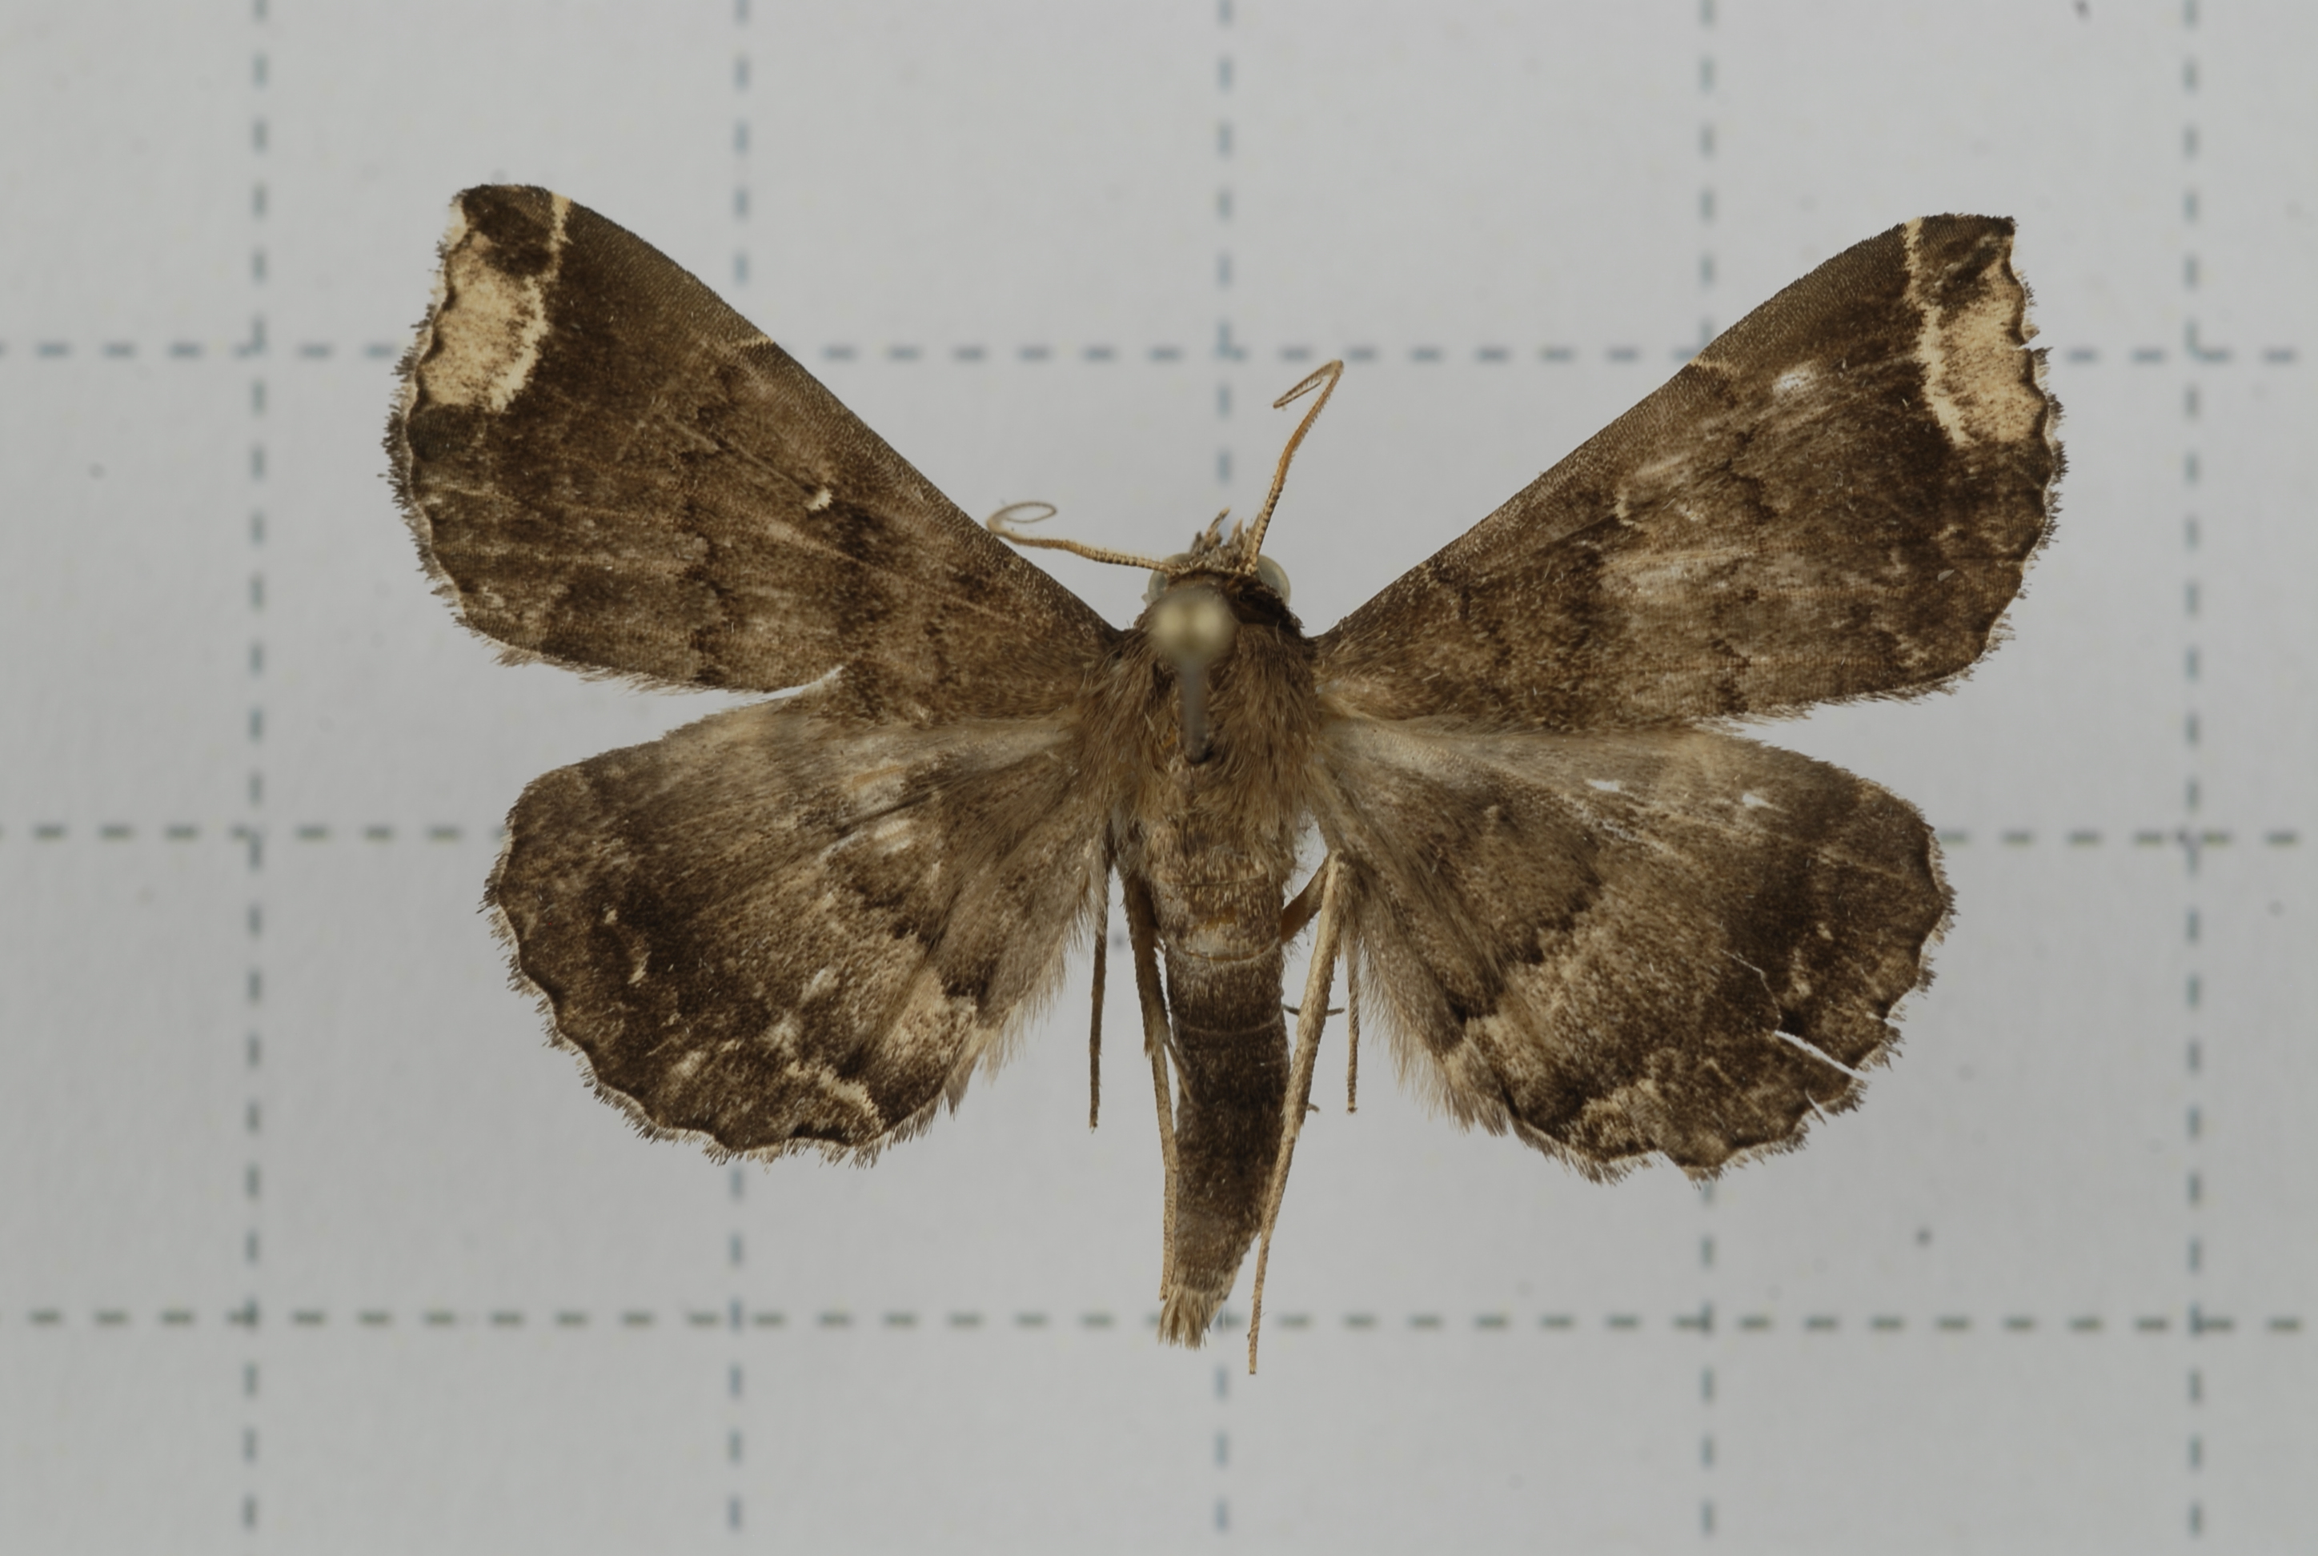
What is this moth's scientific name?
Adrapsa quadrilinealis
